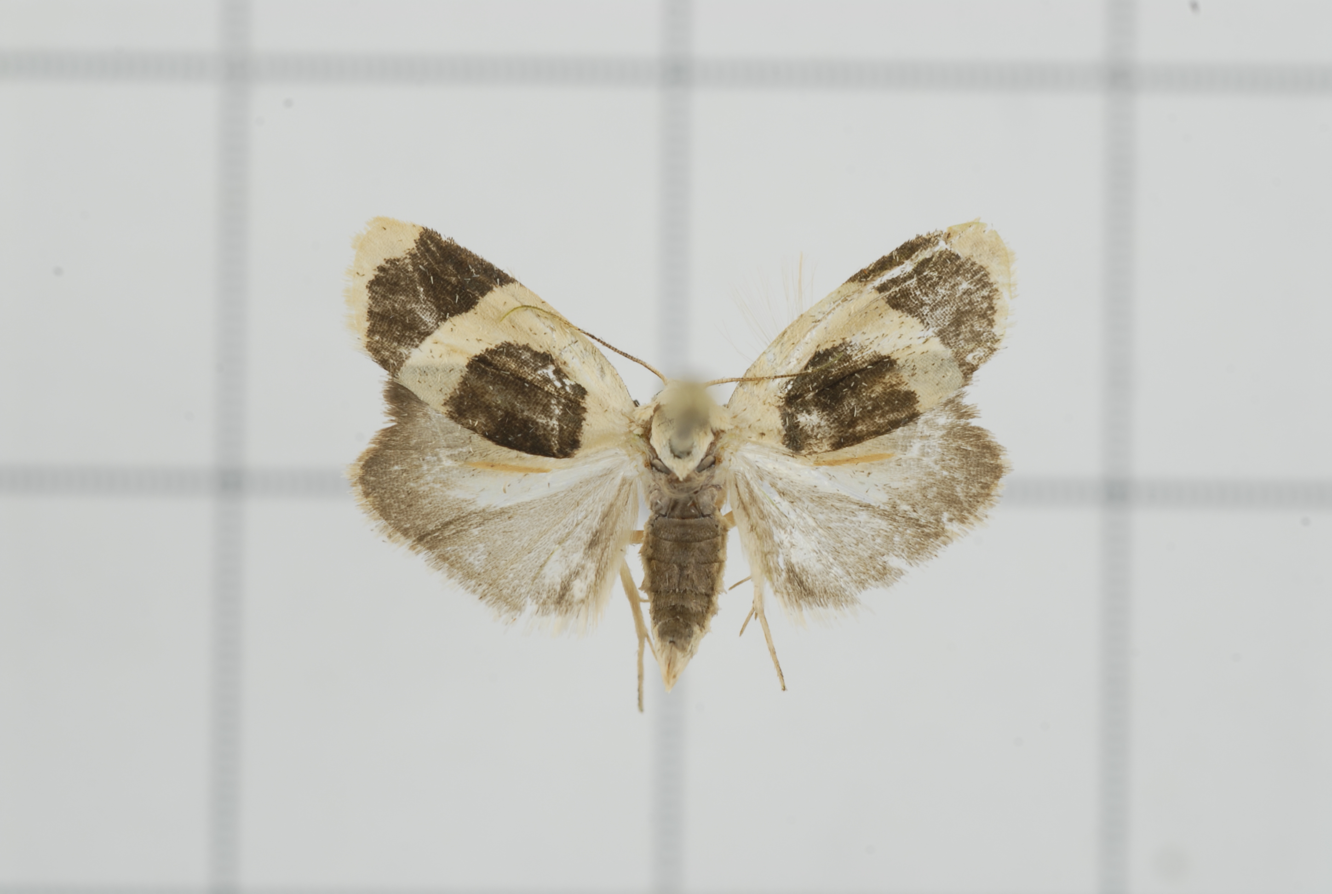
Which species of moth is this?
Garudinia taioana
